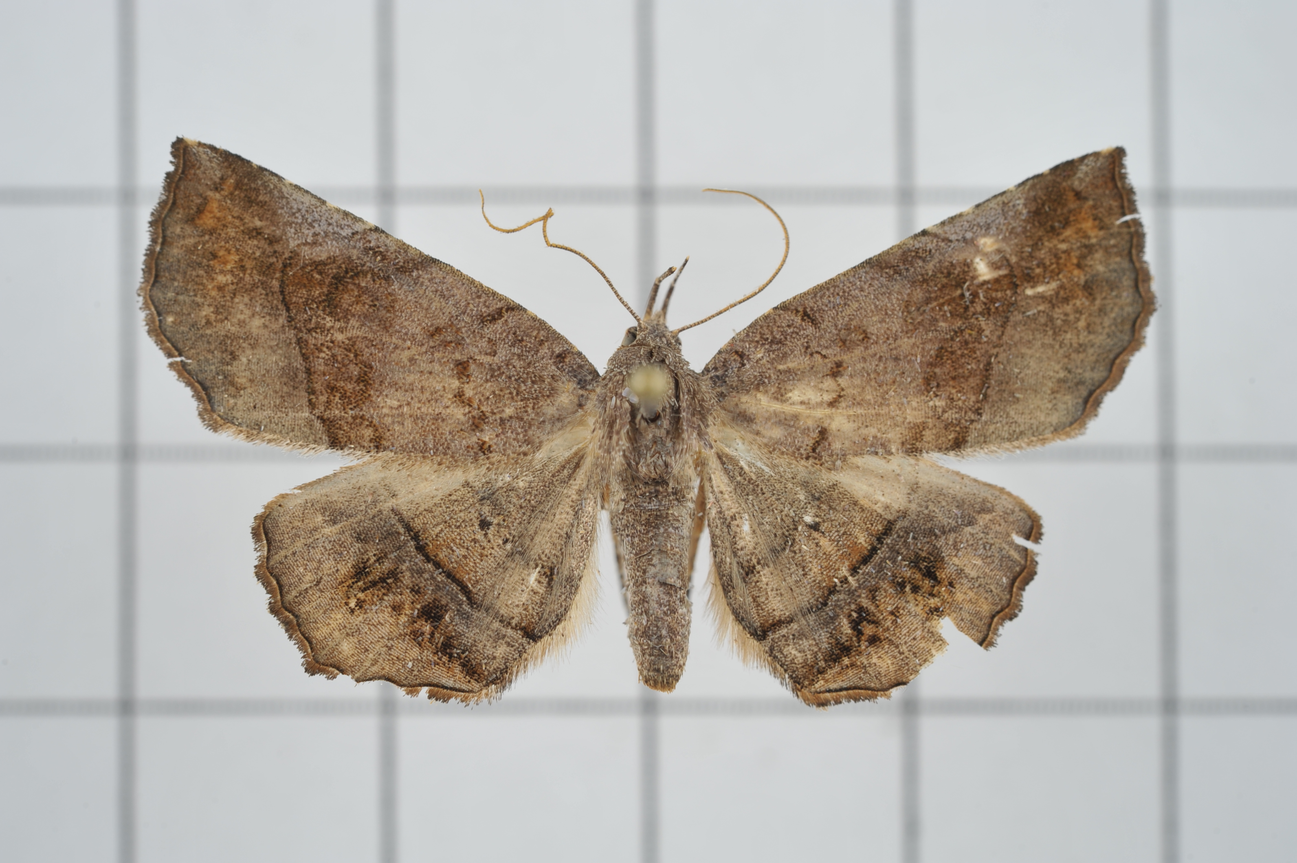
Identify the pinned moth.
Pangrapta plumbilineata
